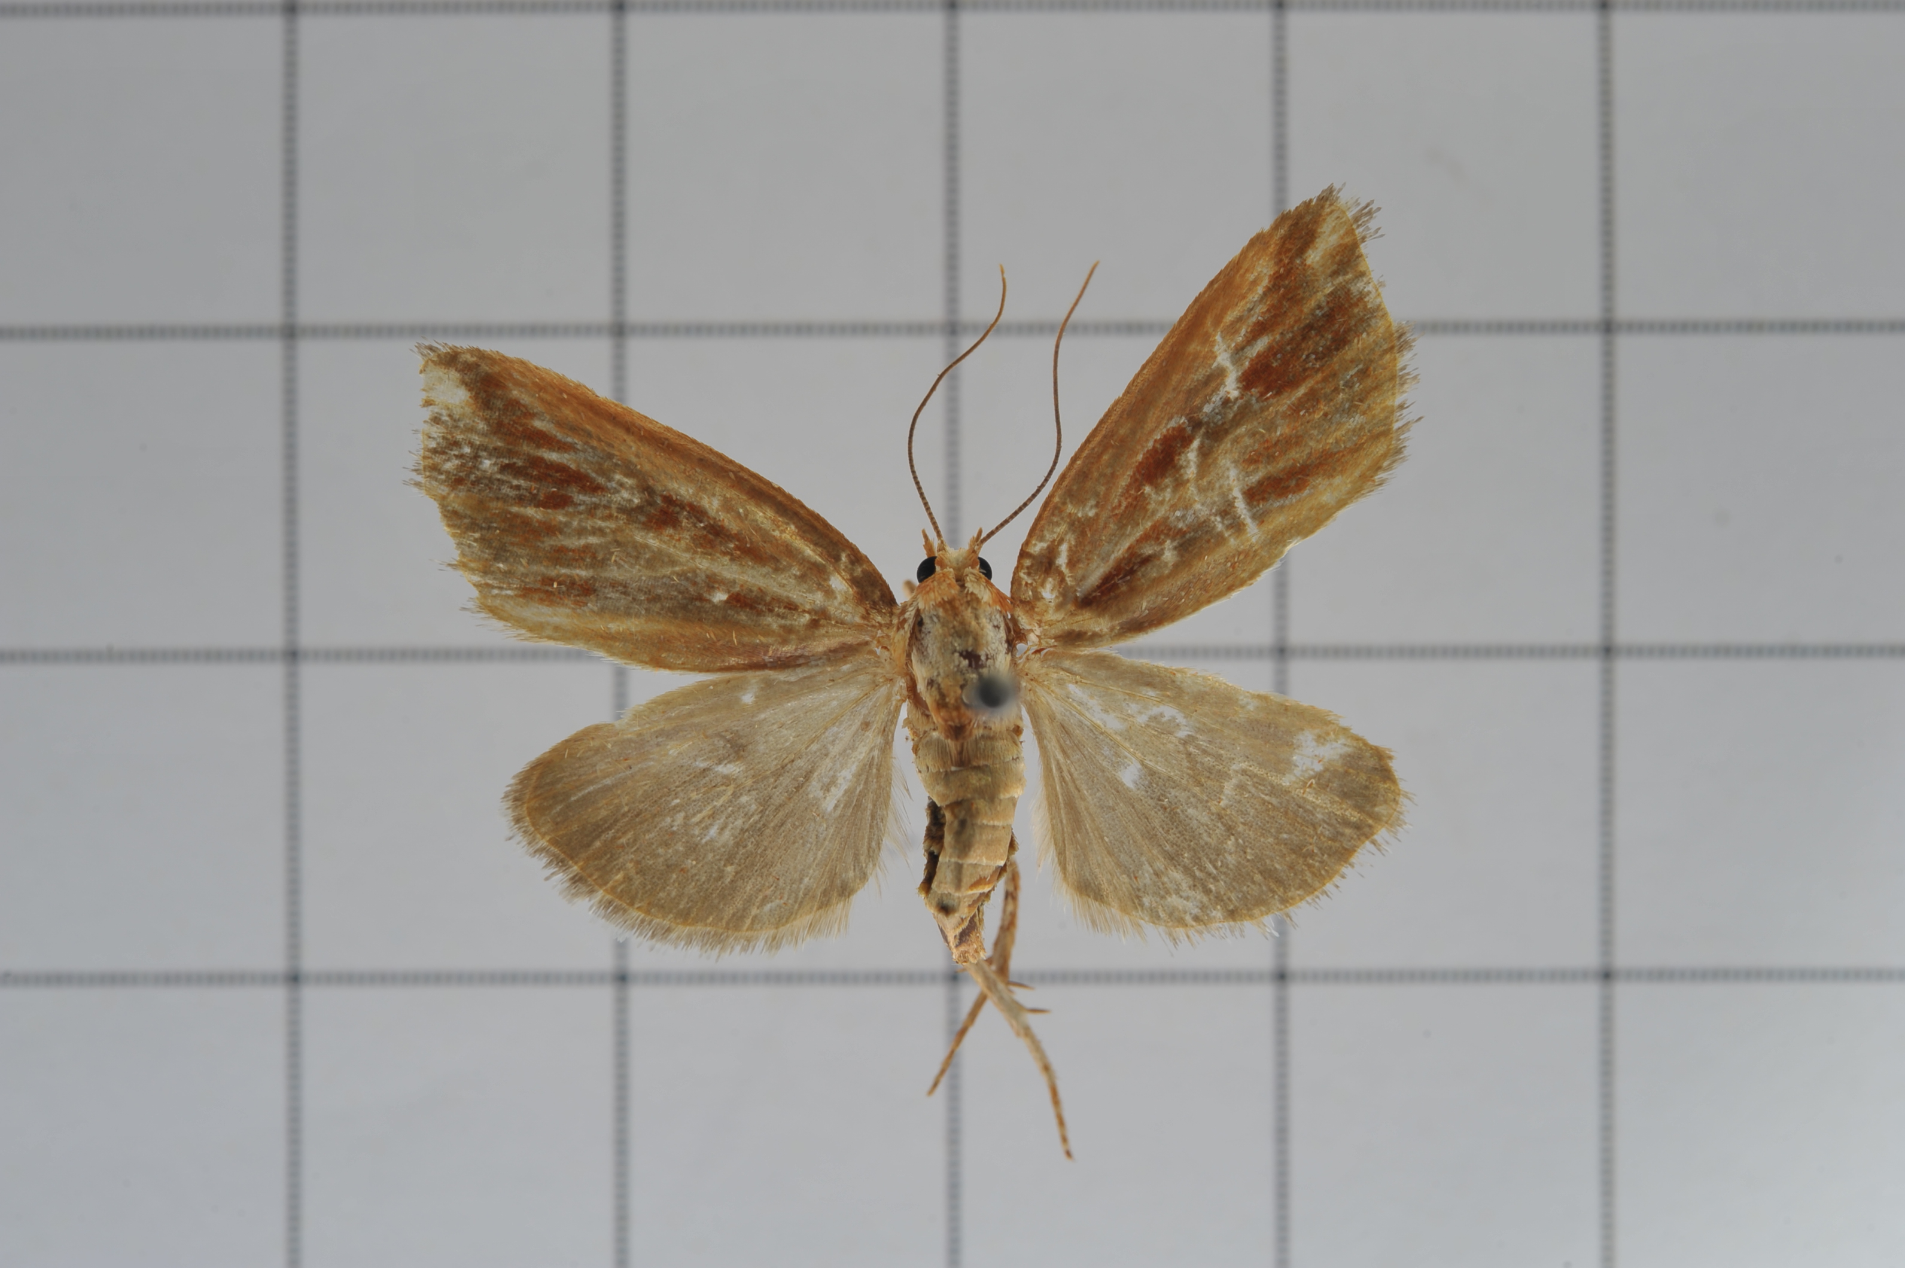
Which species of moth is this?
Narangodes confluens
